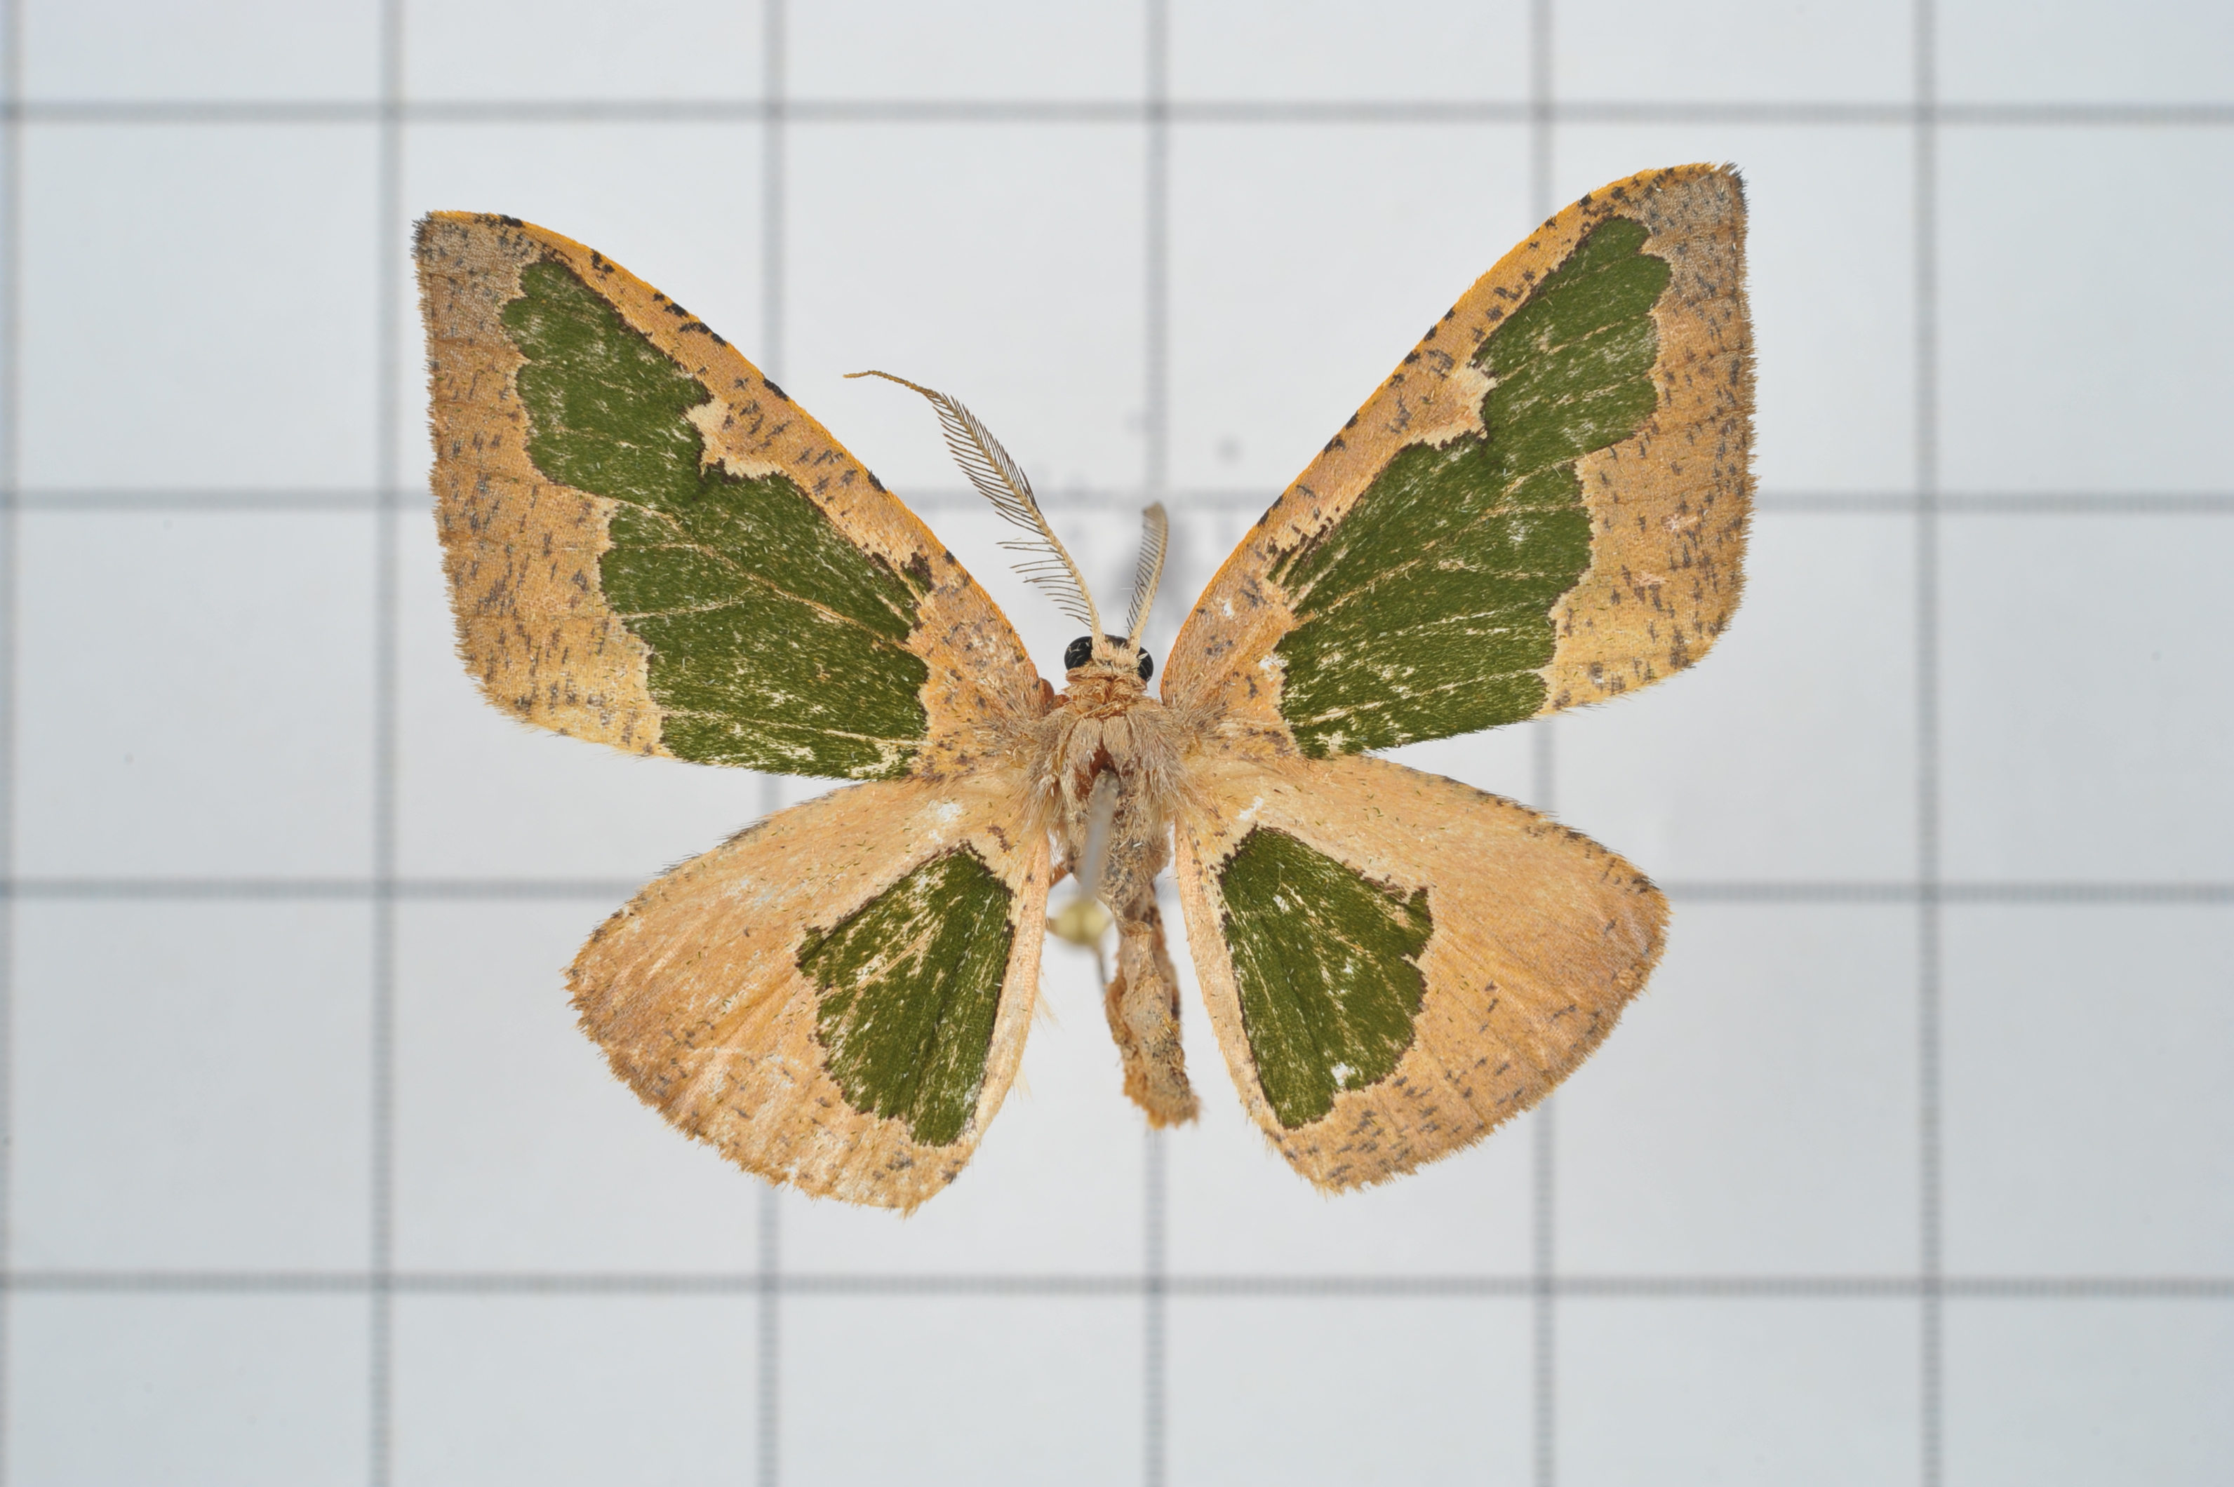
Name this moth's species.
Celenna festivaria formosensis
